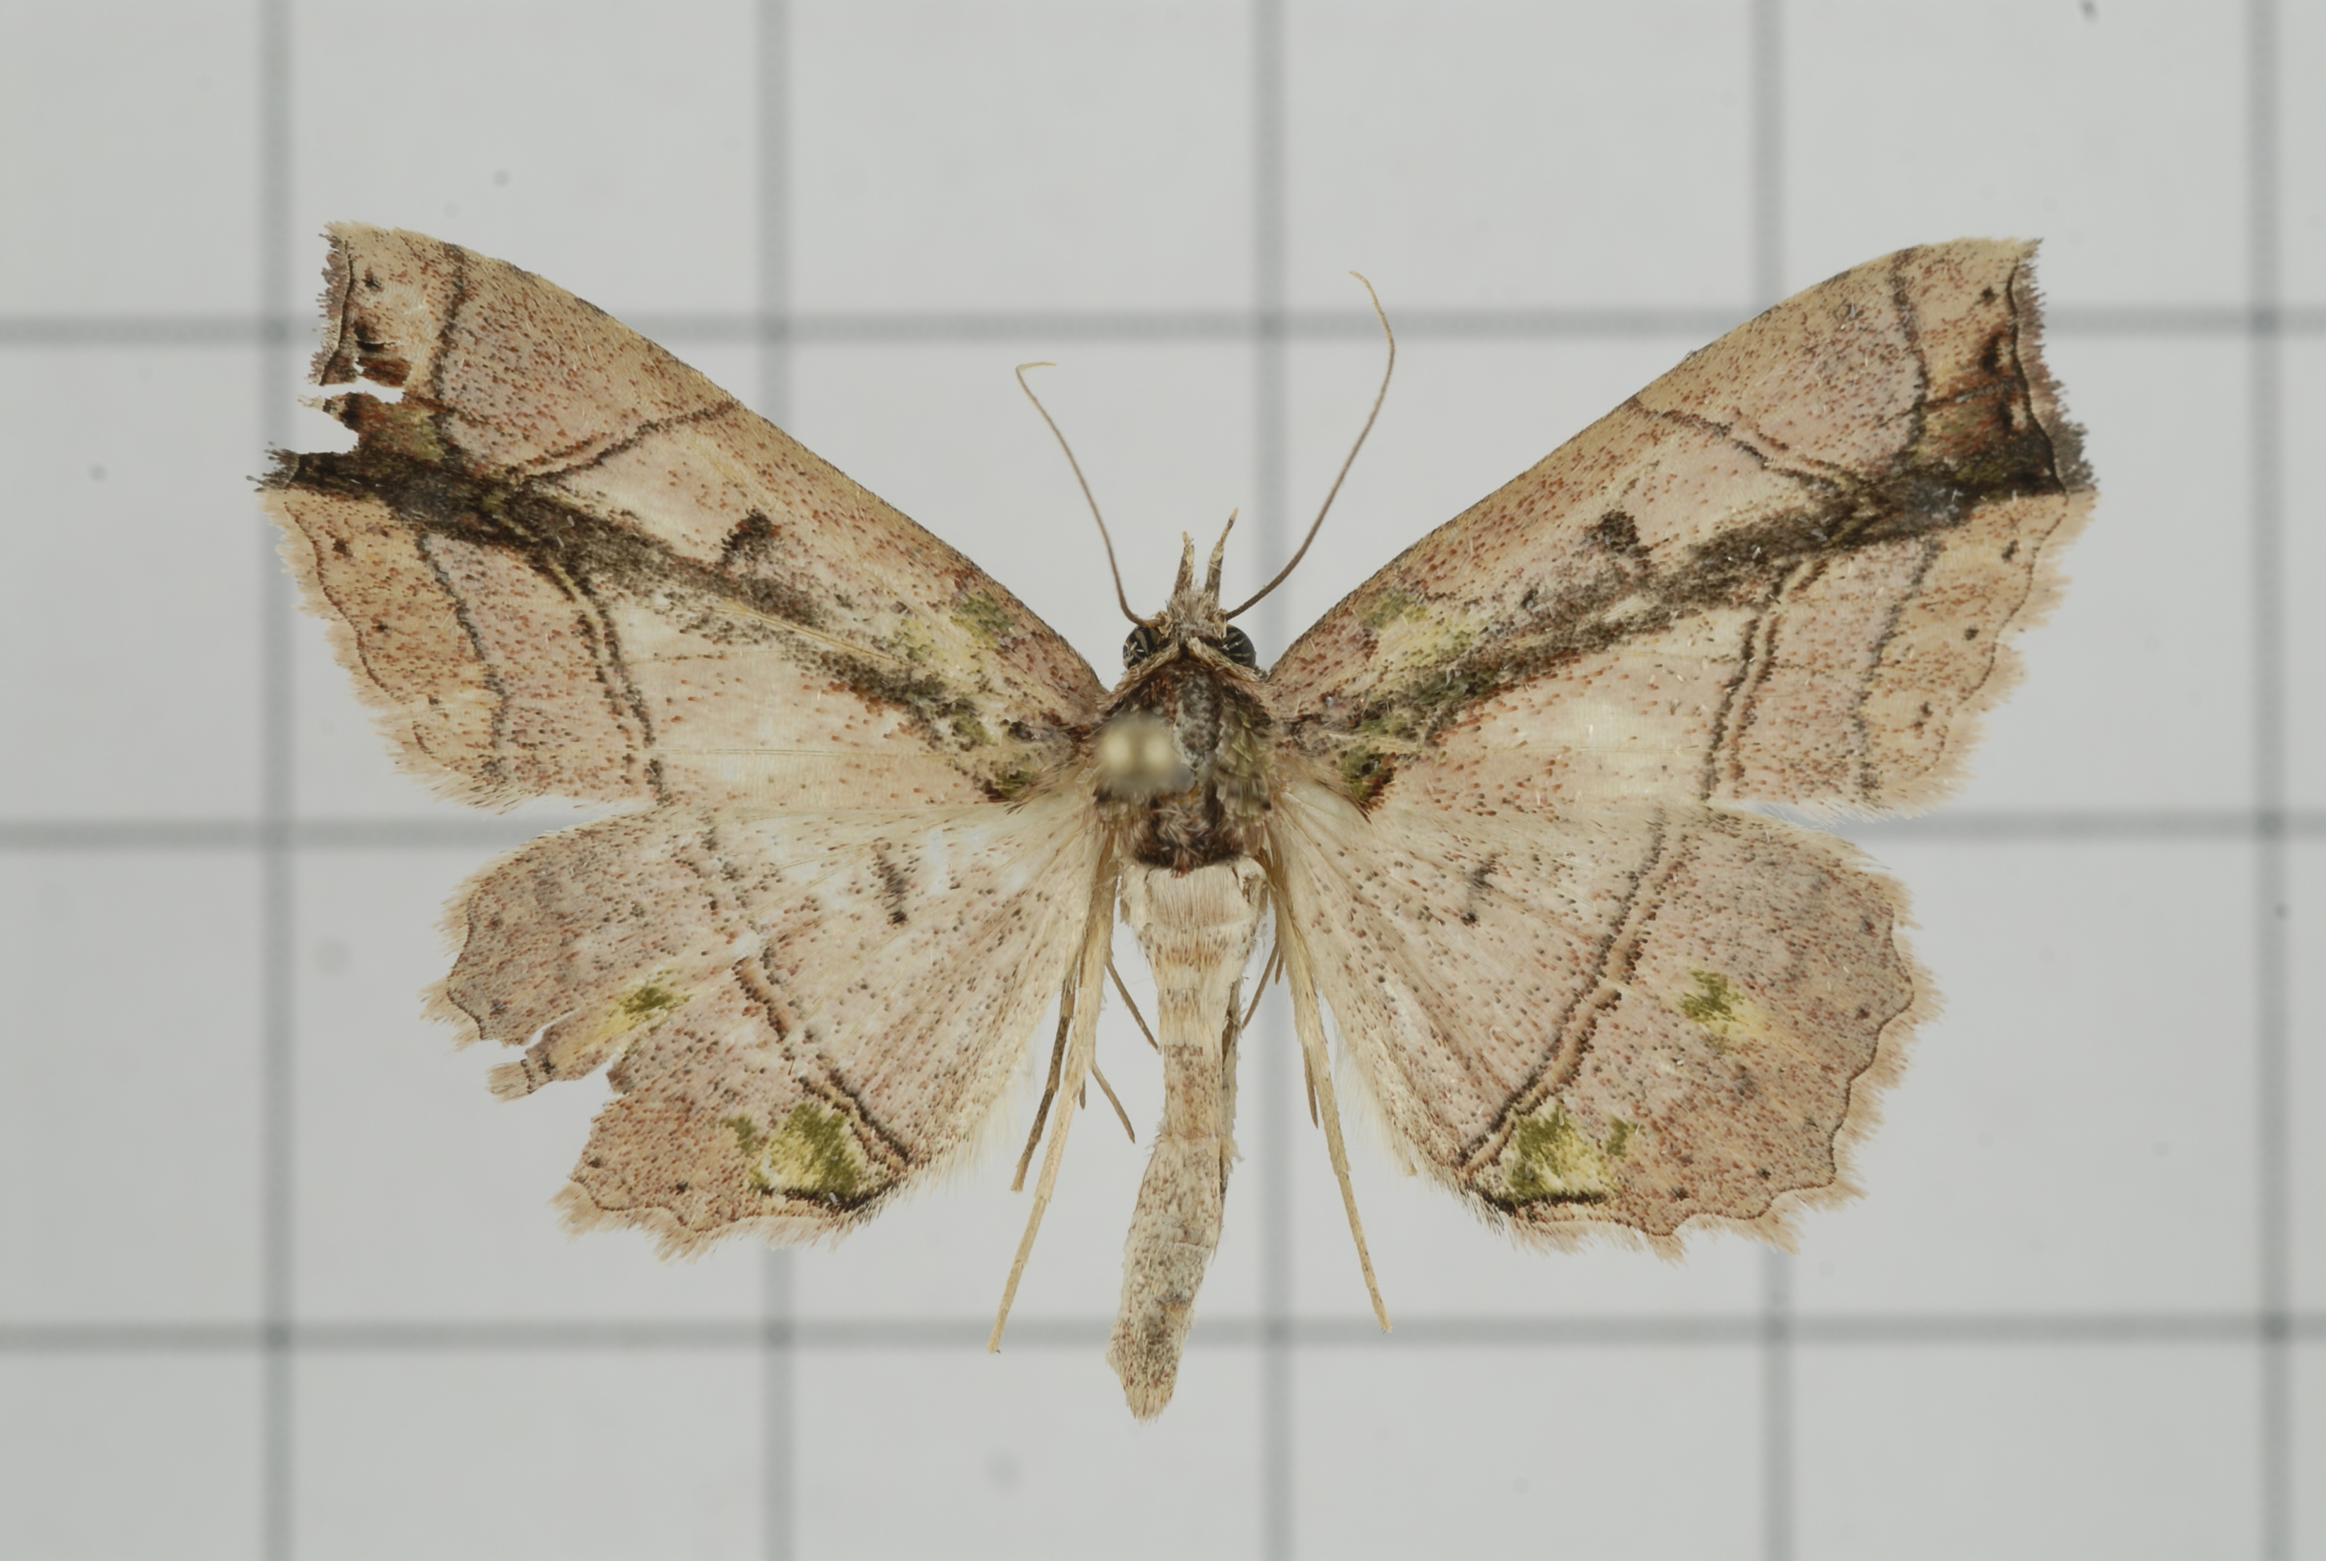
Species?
Tamba lala
